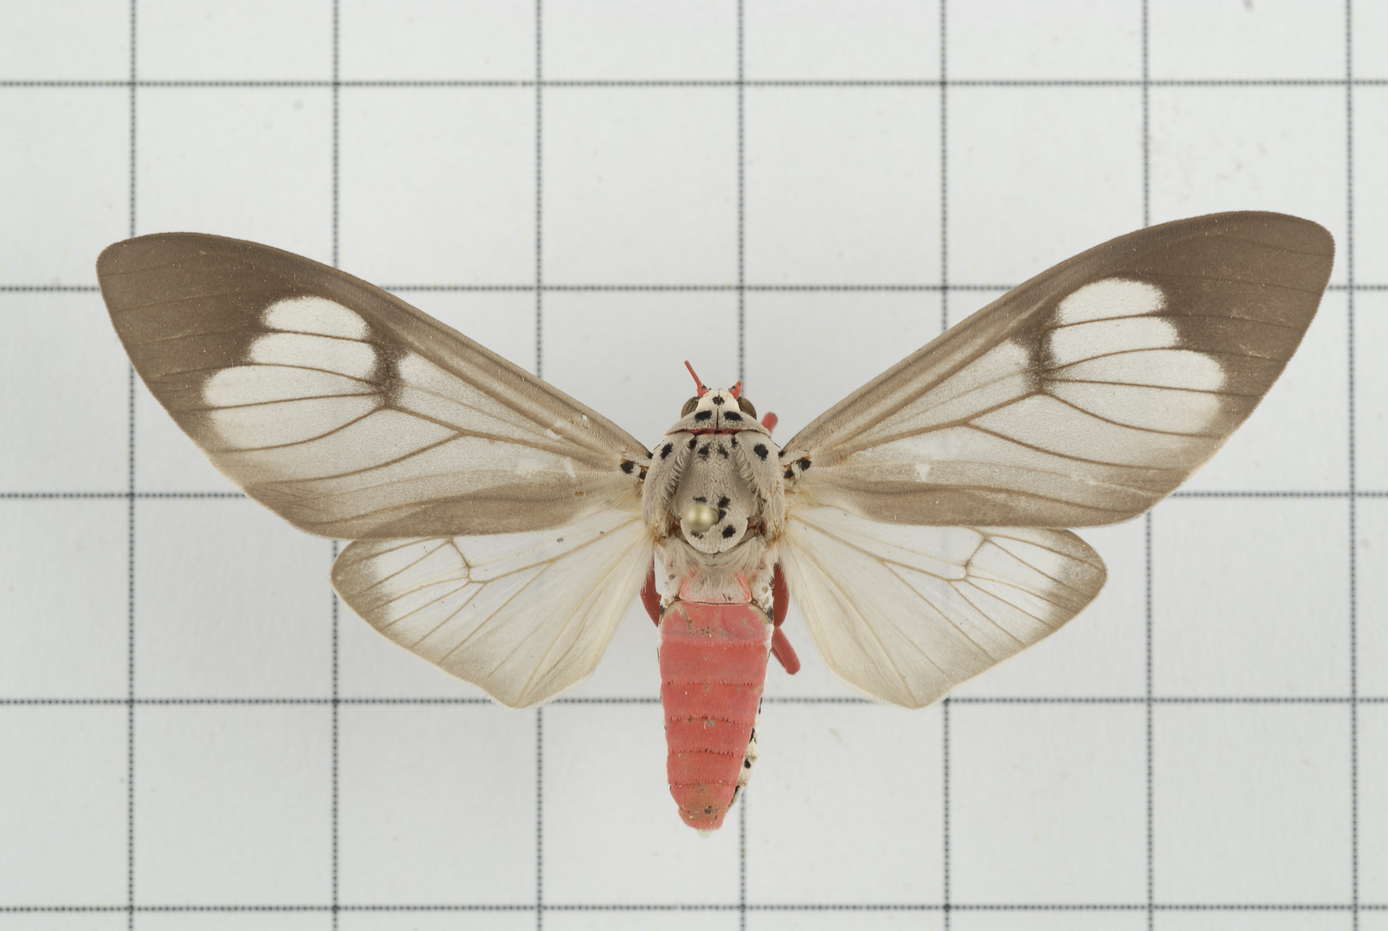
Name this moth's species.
Amerila astreus
